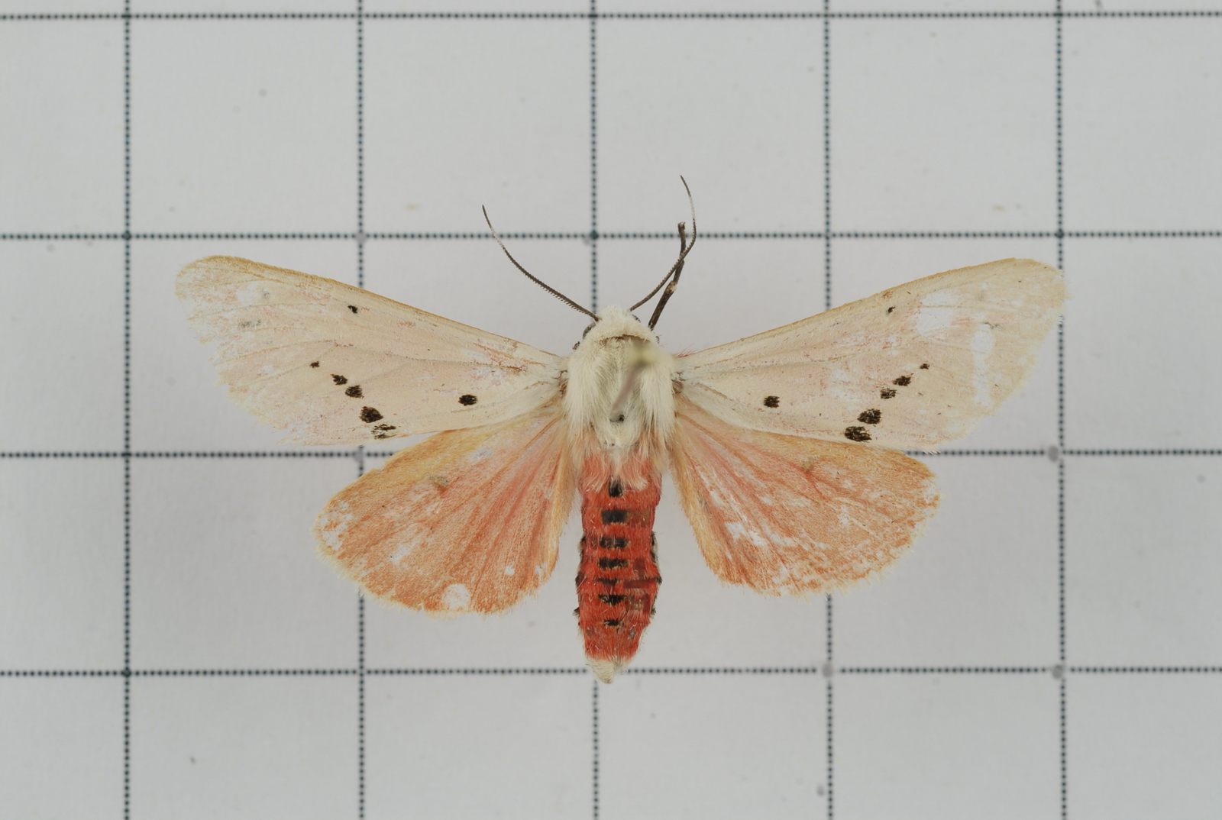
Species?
Spilarctia subcarnea
